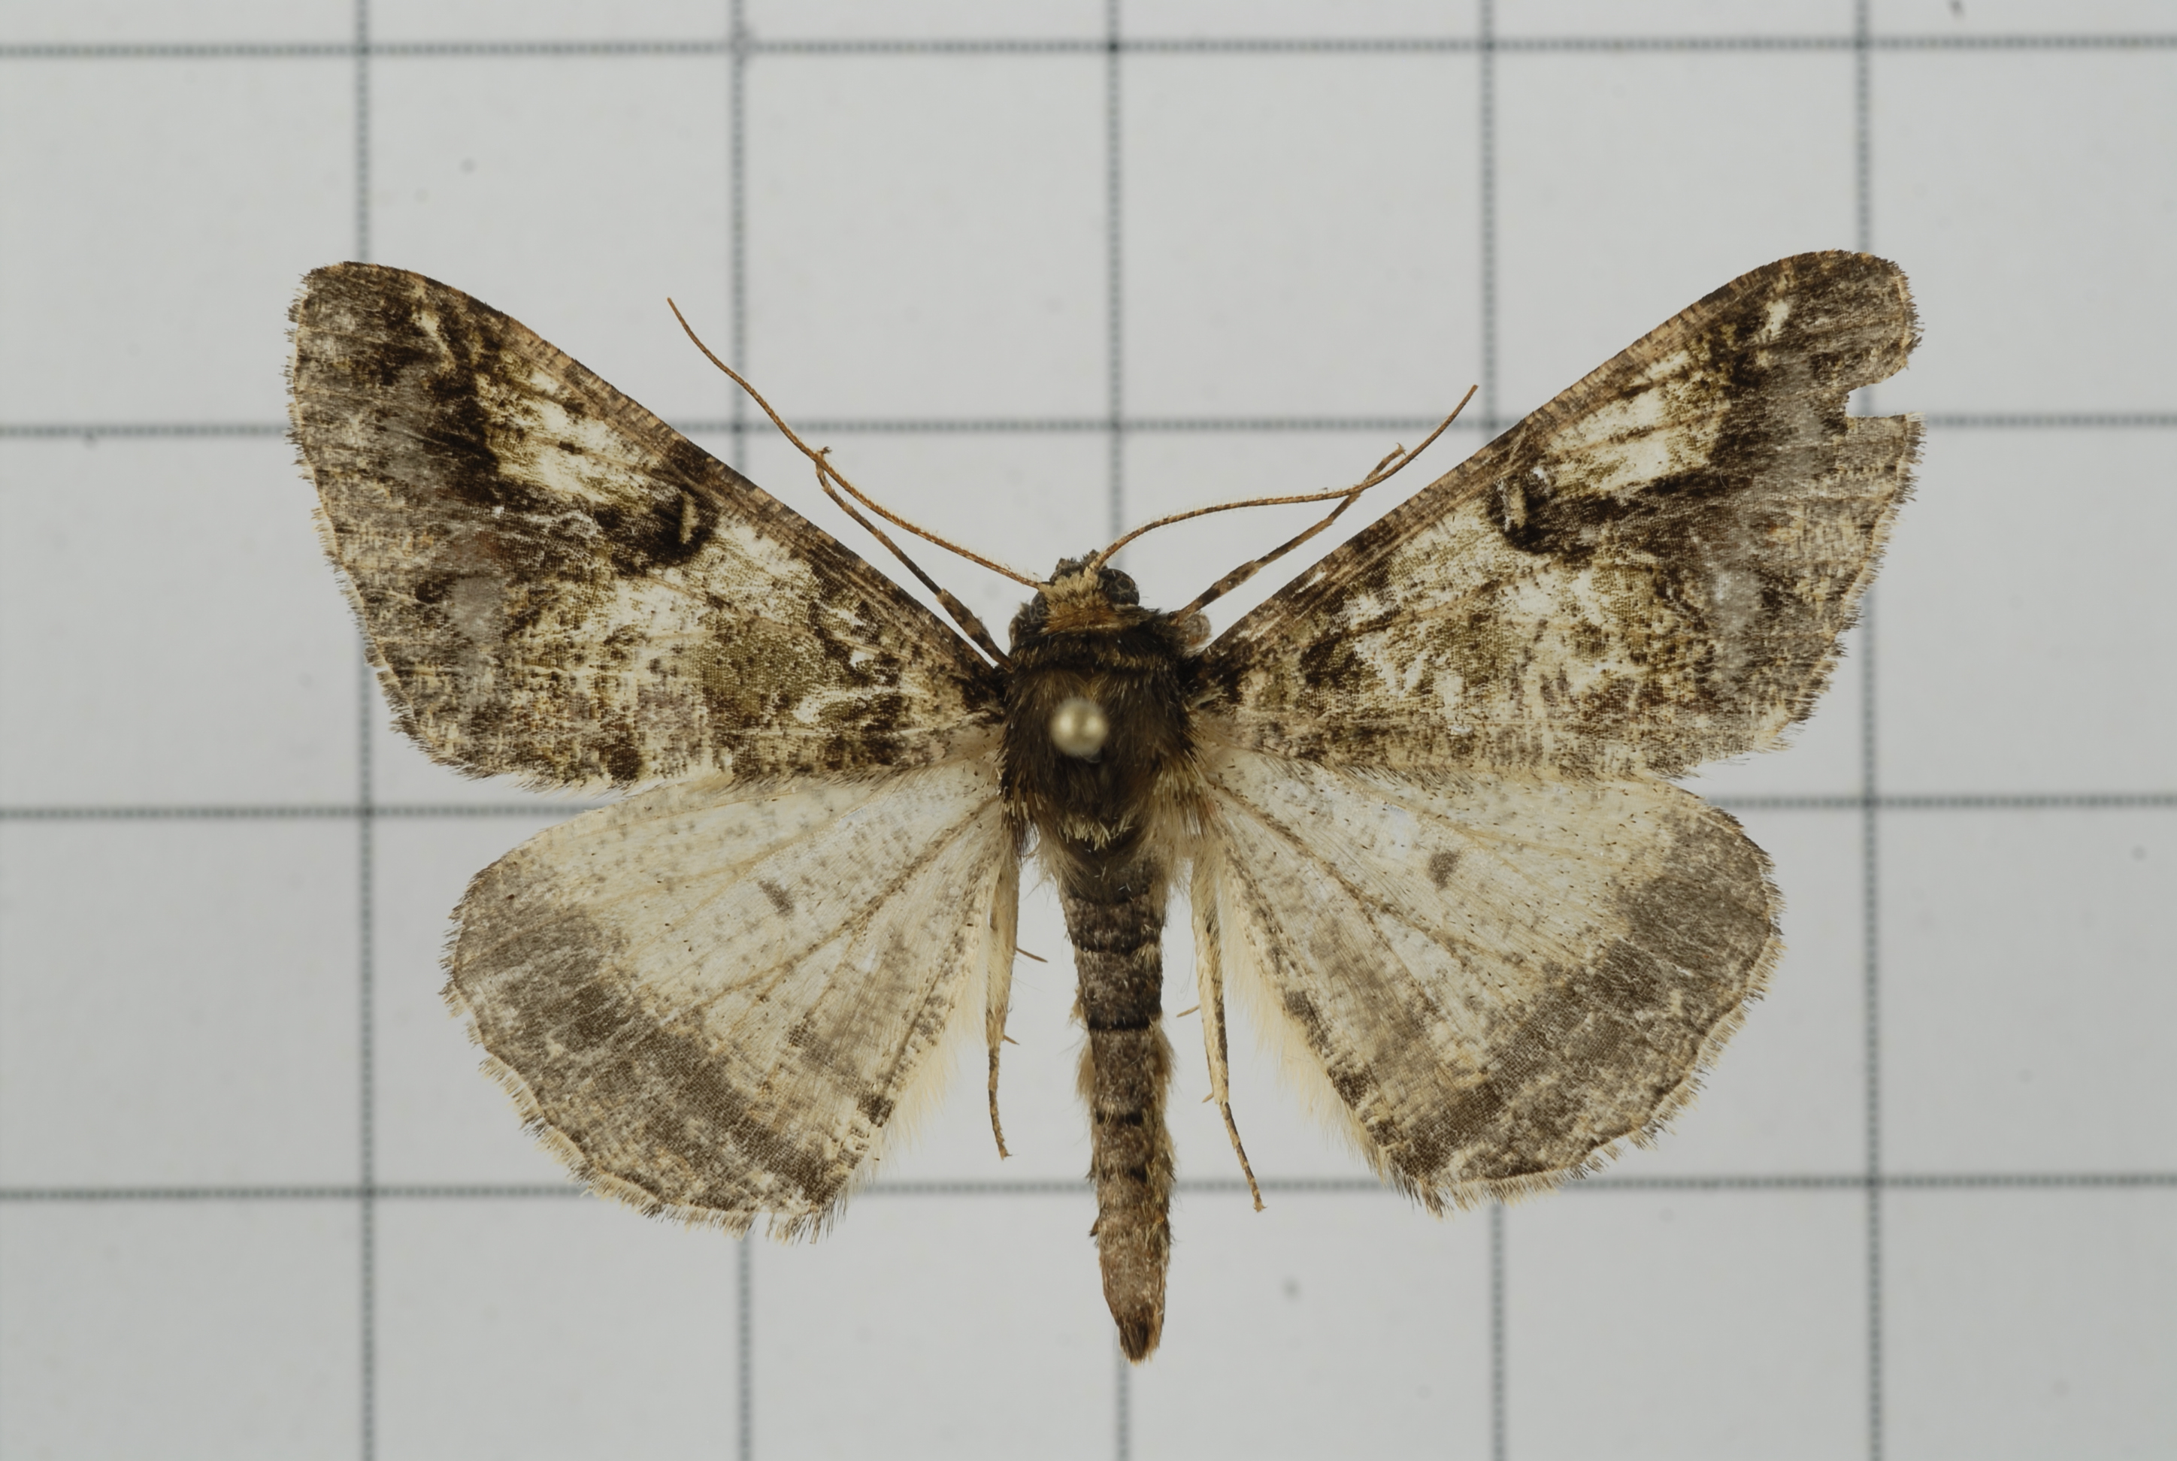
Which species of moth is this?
Gasterocome pannosaria orta
